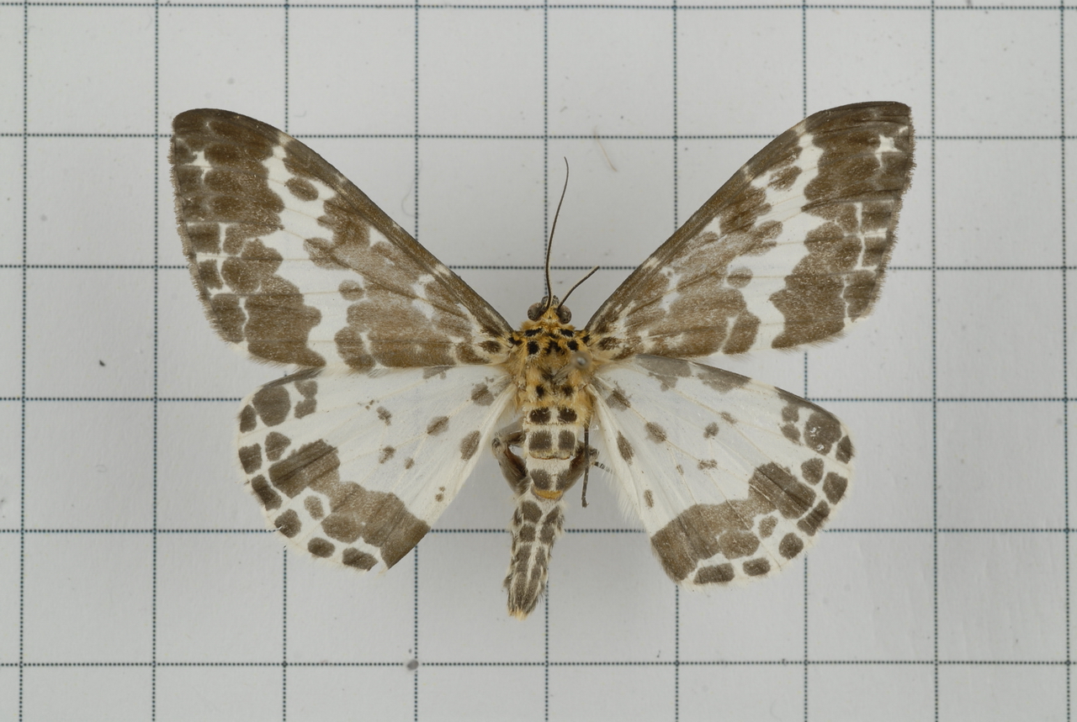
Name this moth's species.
Pogonopygia pavida pavida
